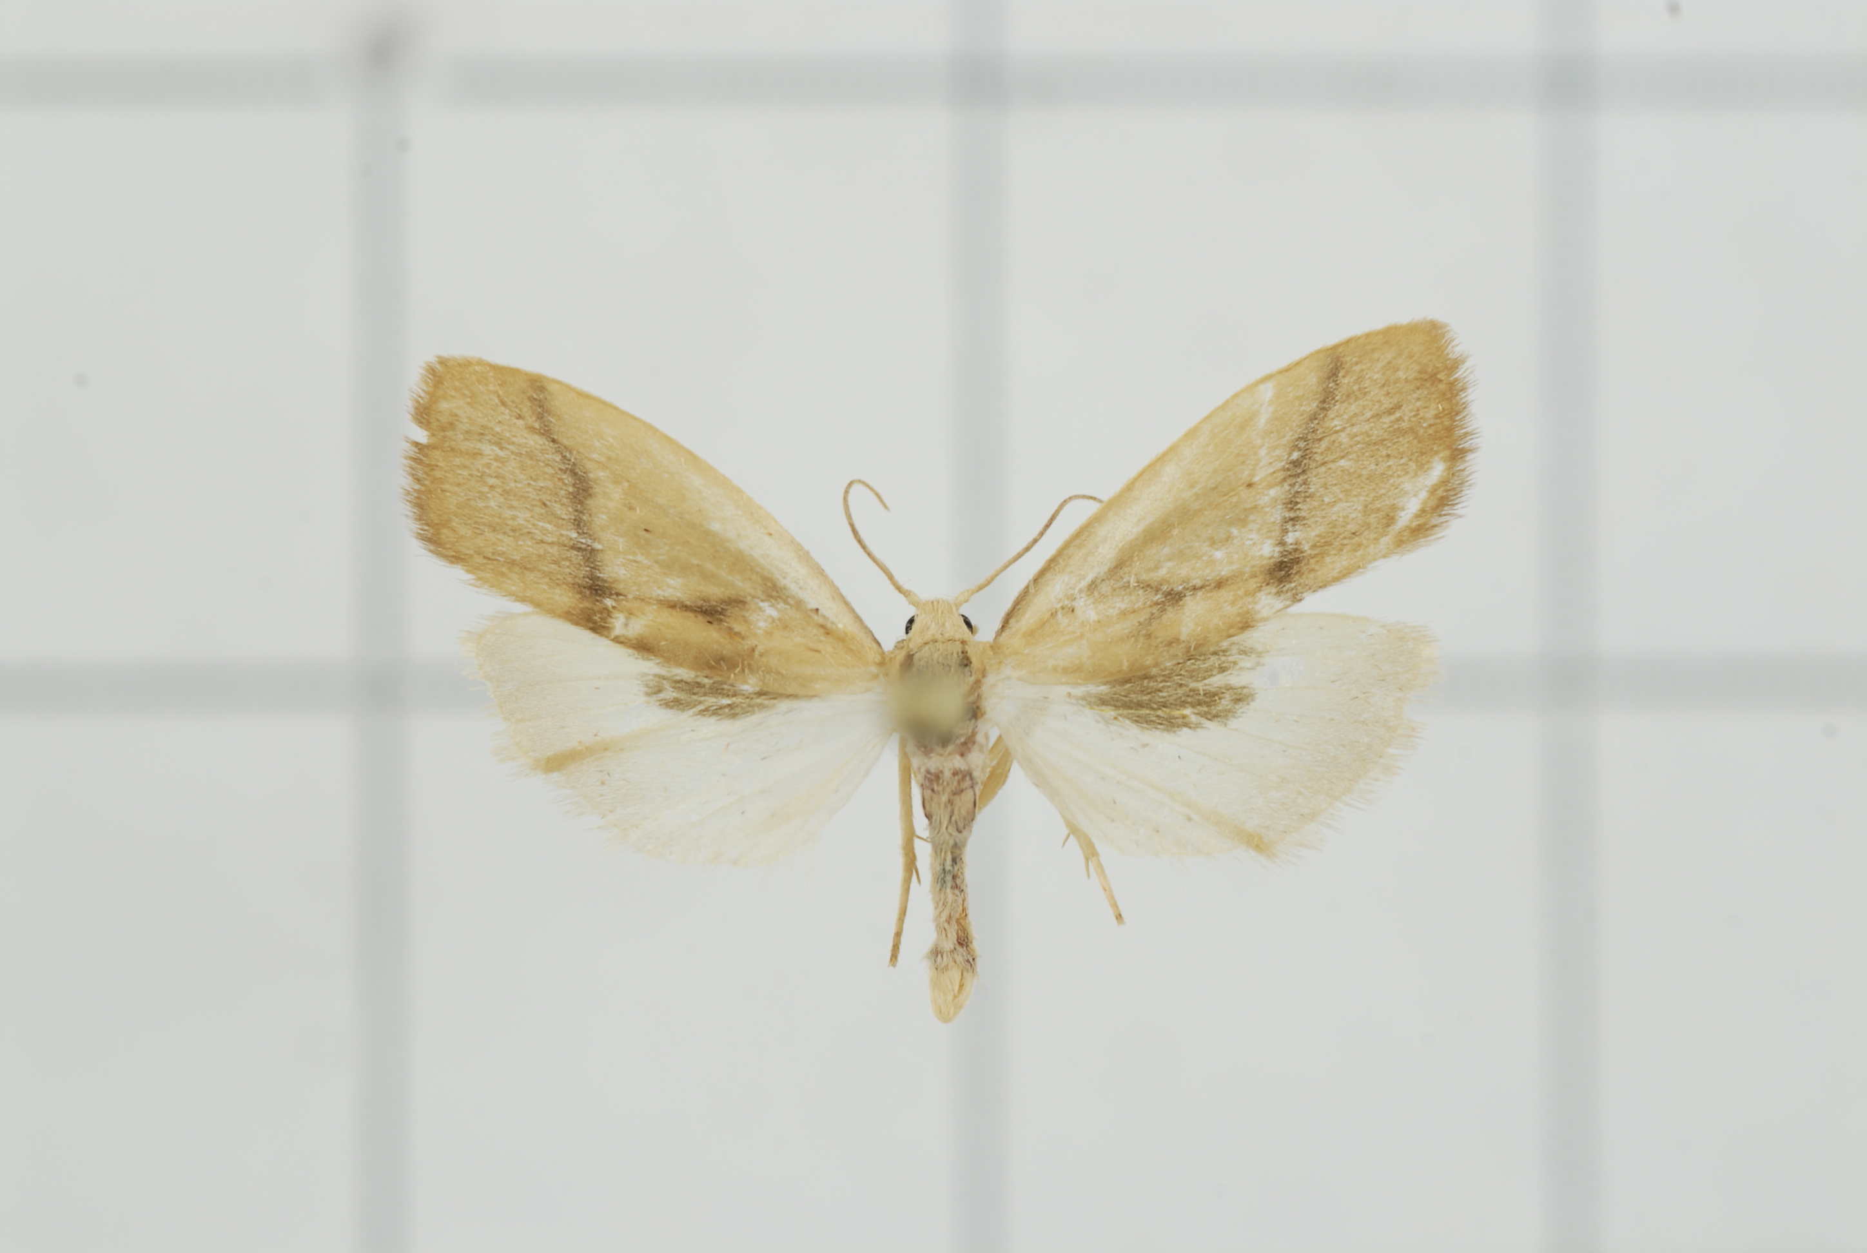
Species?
Notata parva
